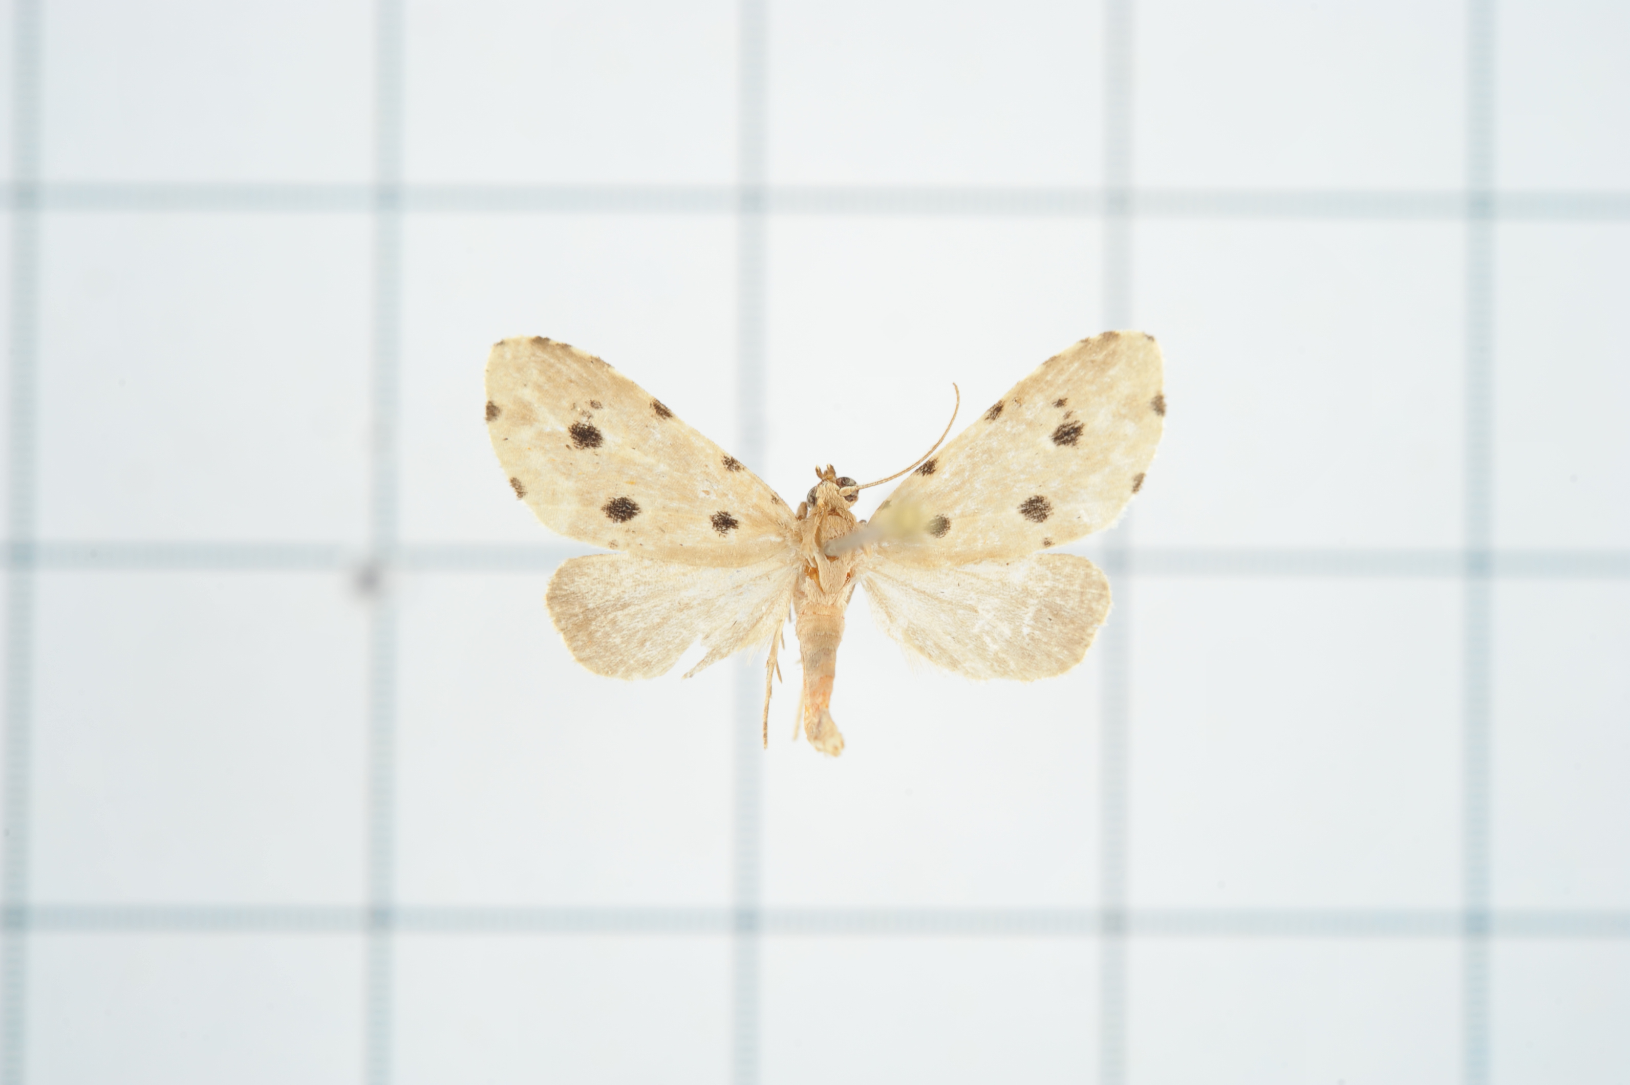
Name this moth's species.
Metaemene atrigutta
